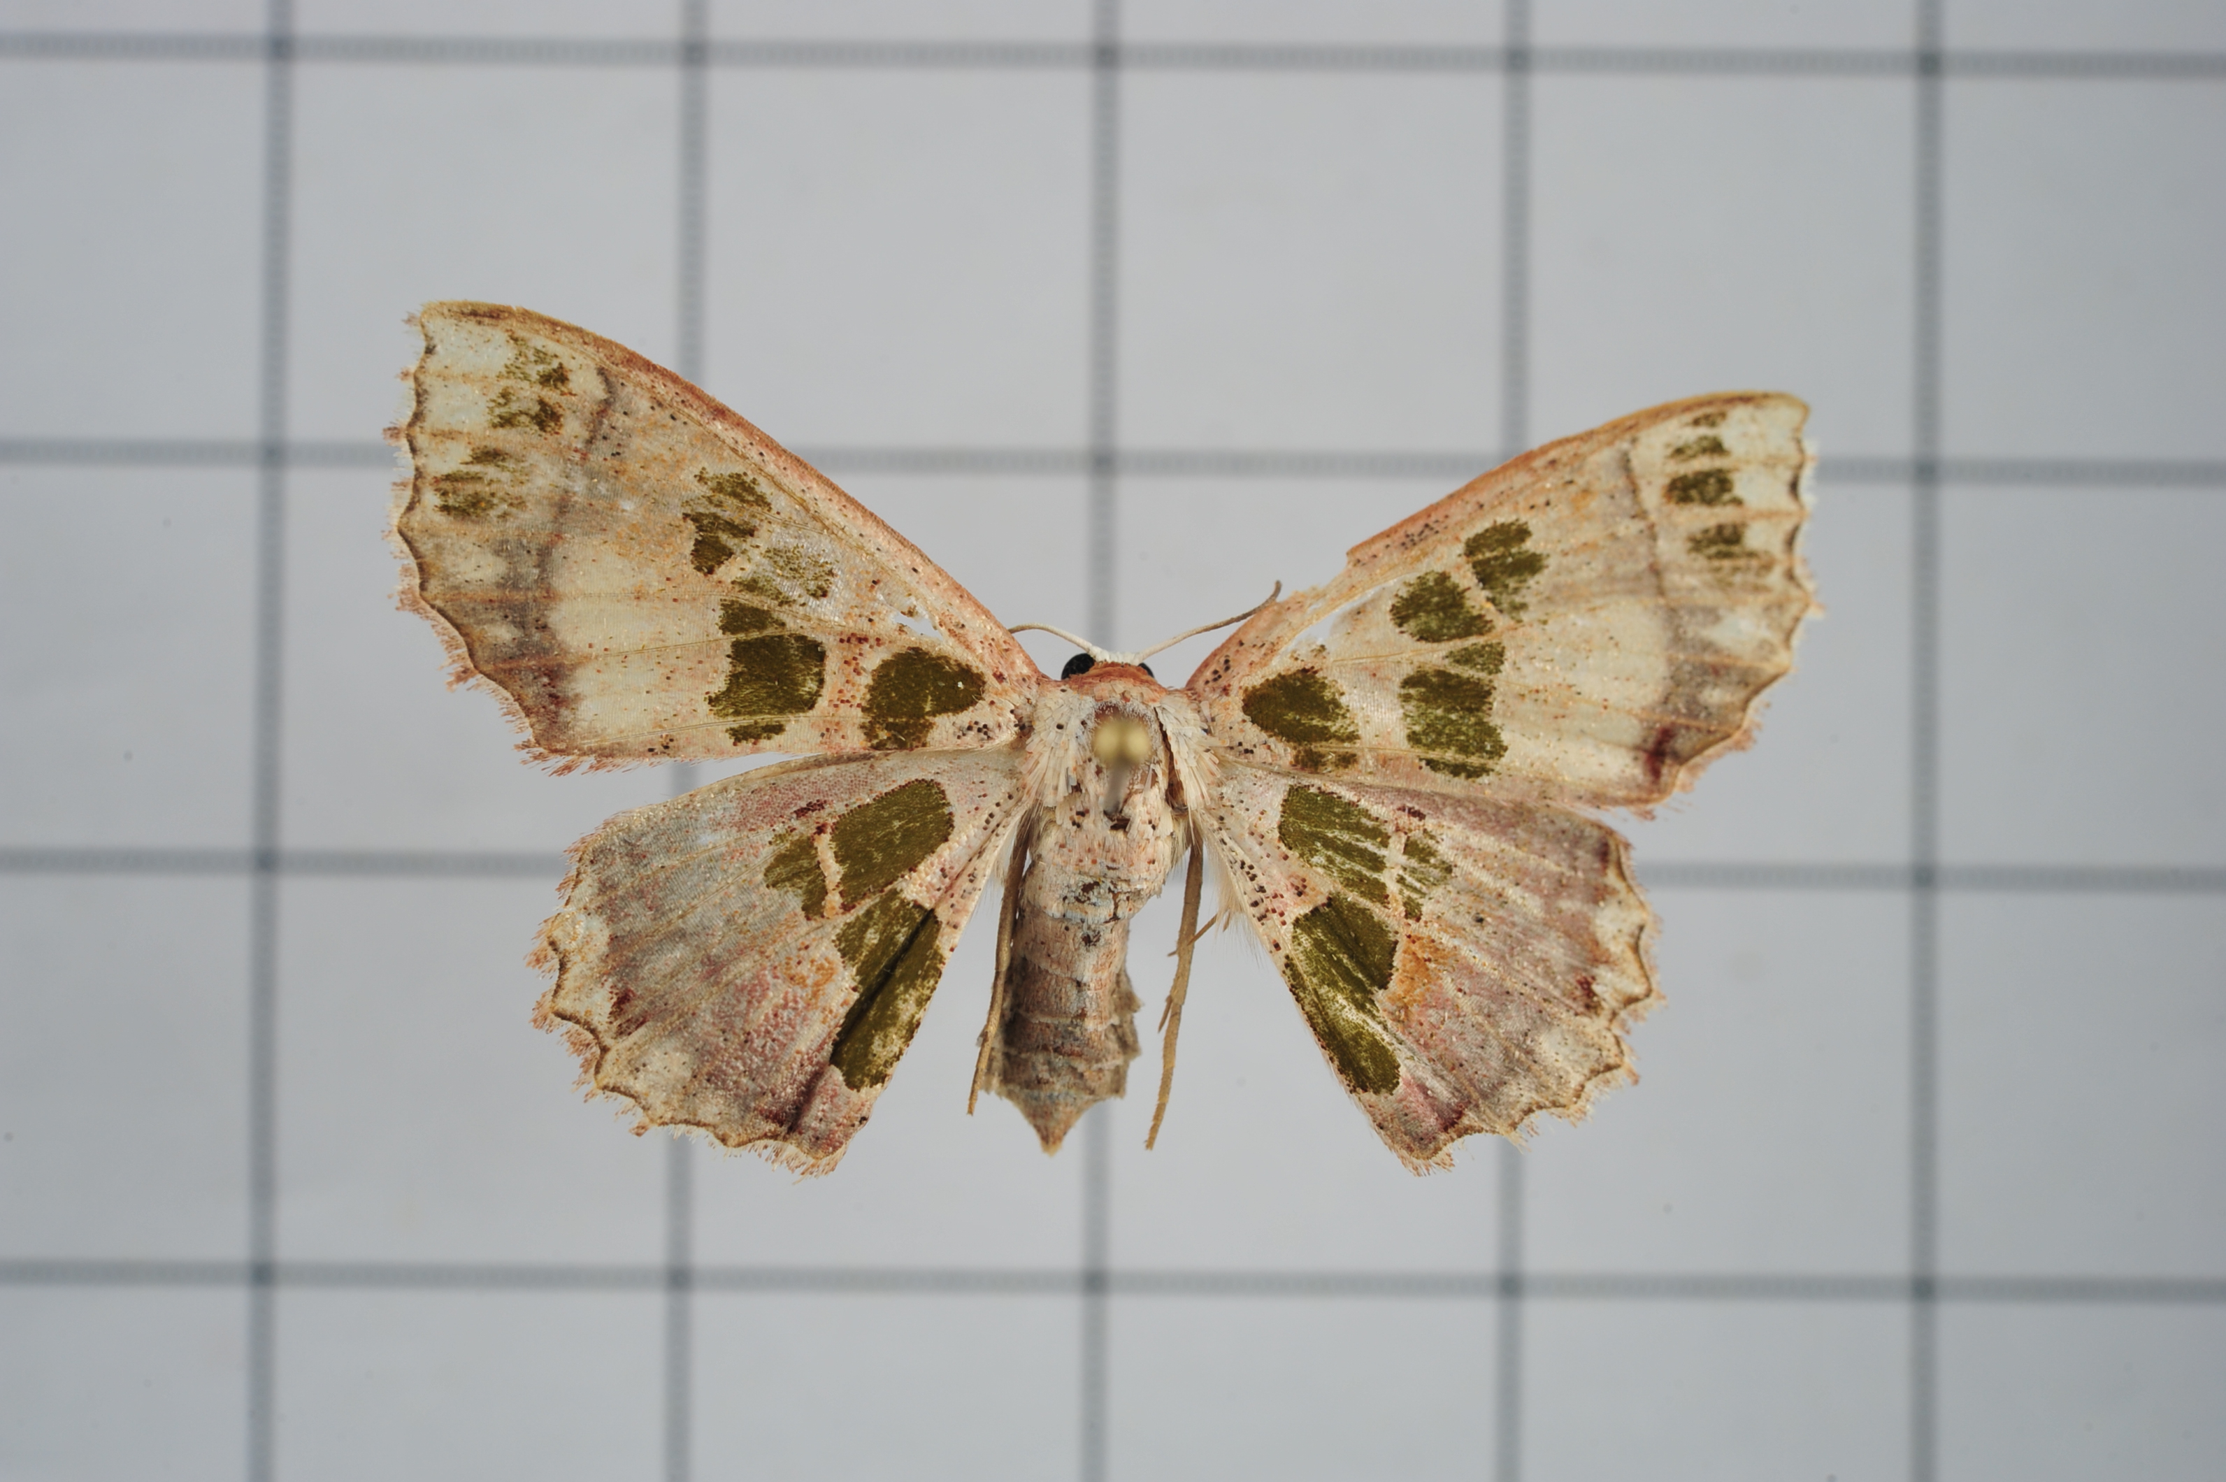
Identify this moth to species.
Antitrygodes divisaria perturbata
